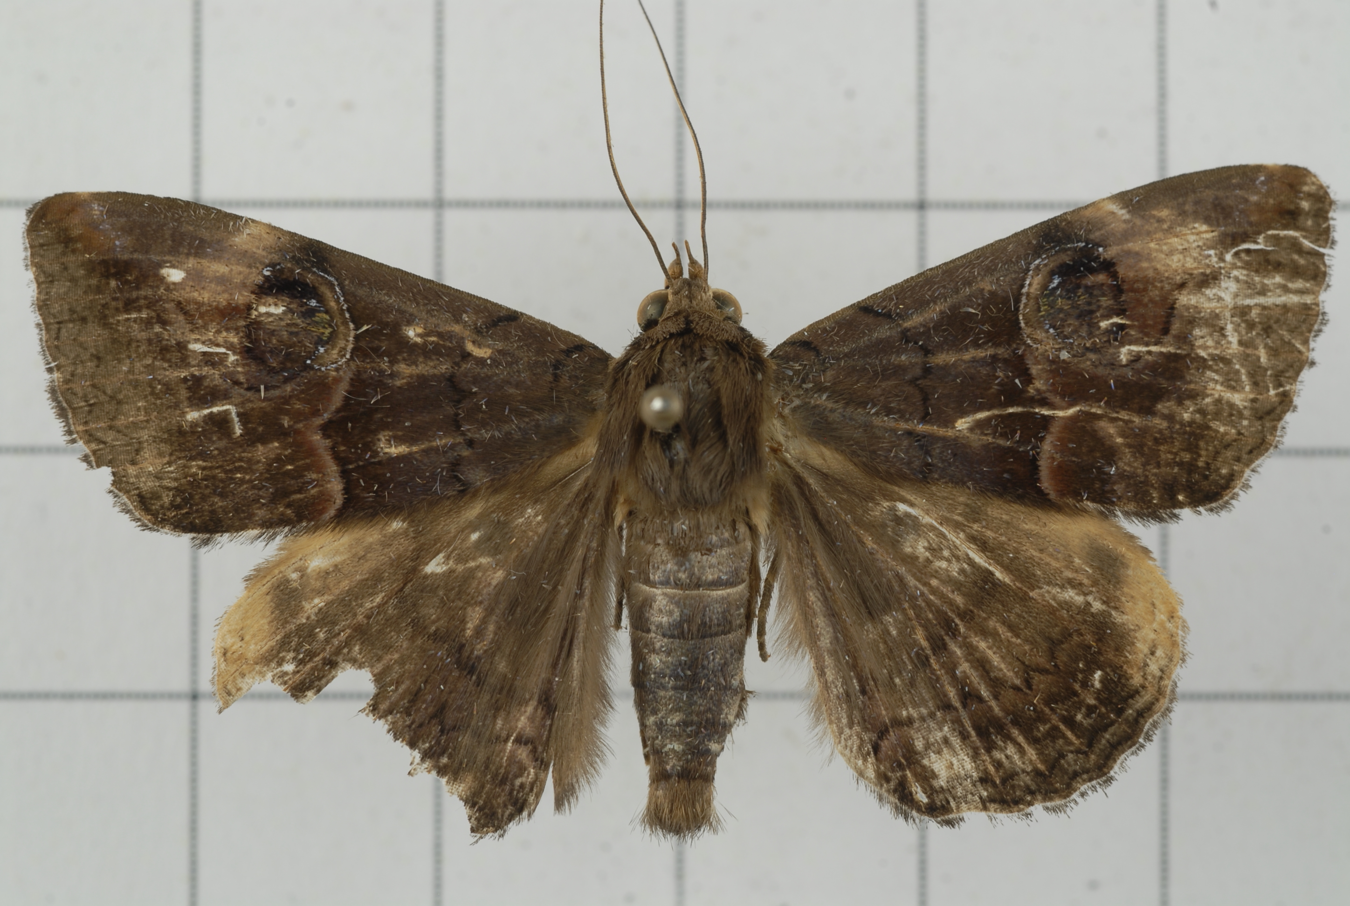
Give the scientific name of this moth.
Ommatophora luminosa
